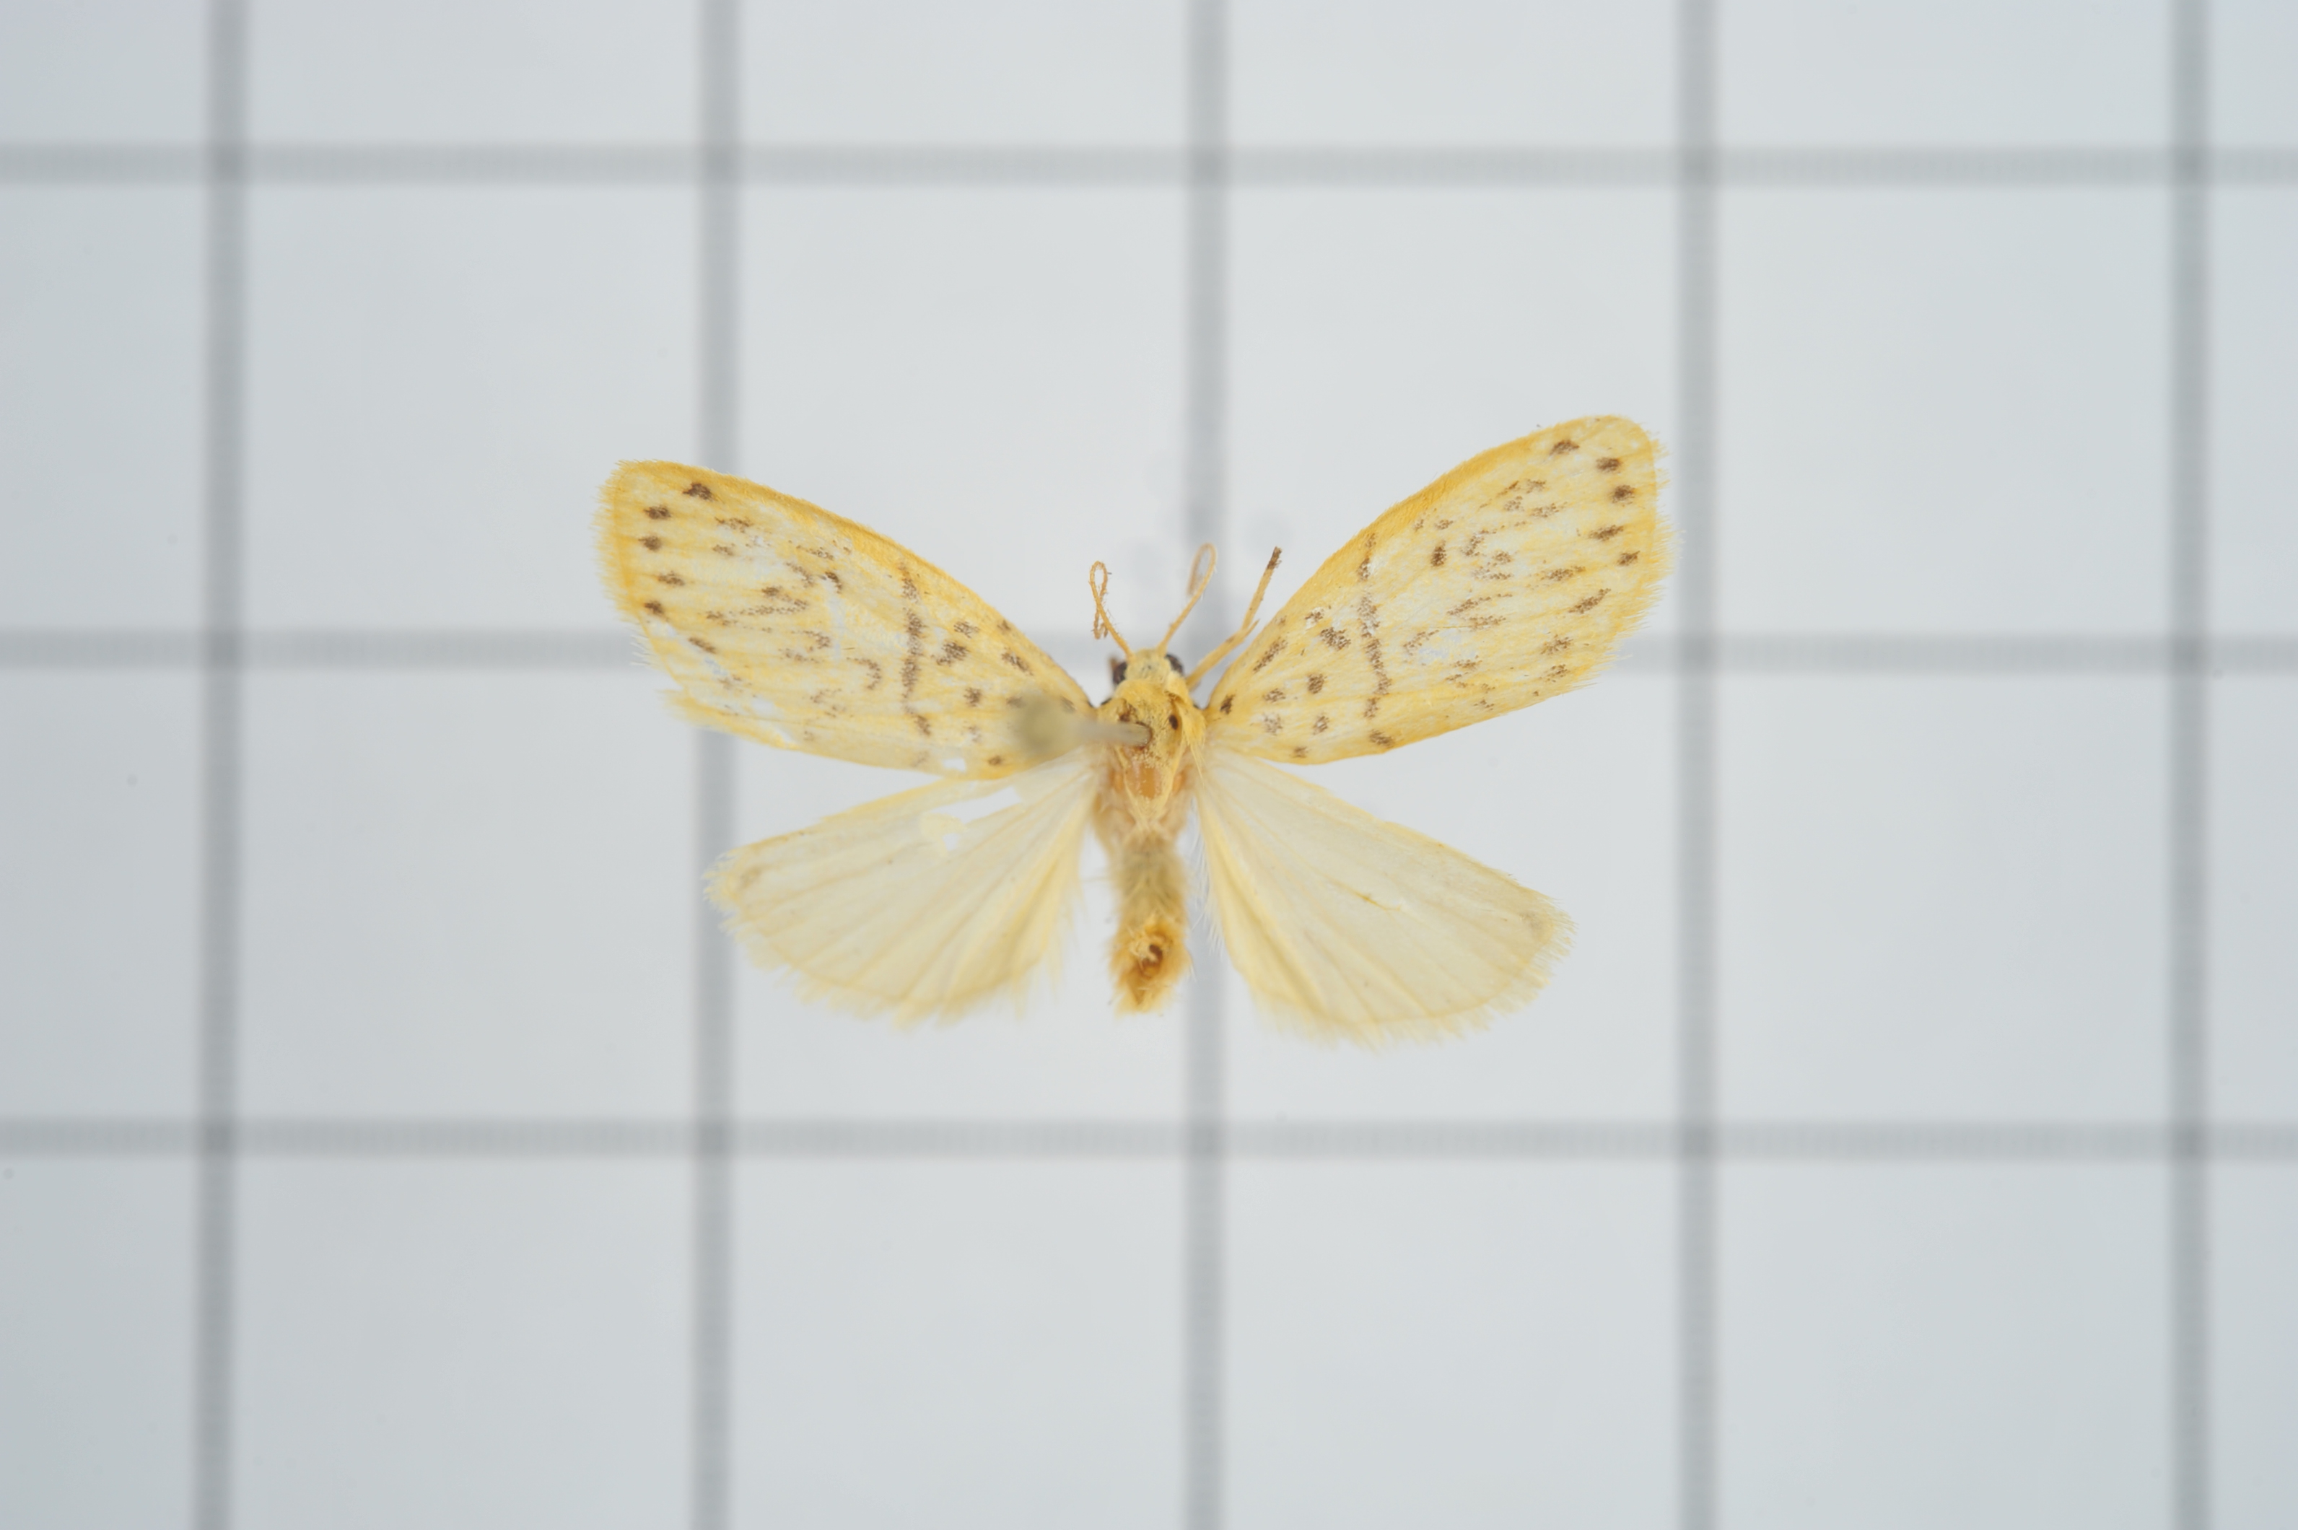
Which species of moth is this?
Huangilene alikangiae alikangiae
